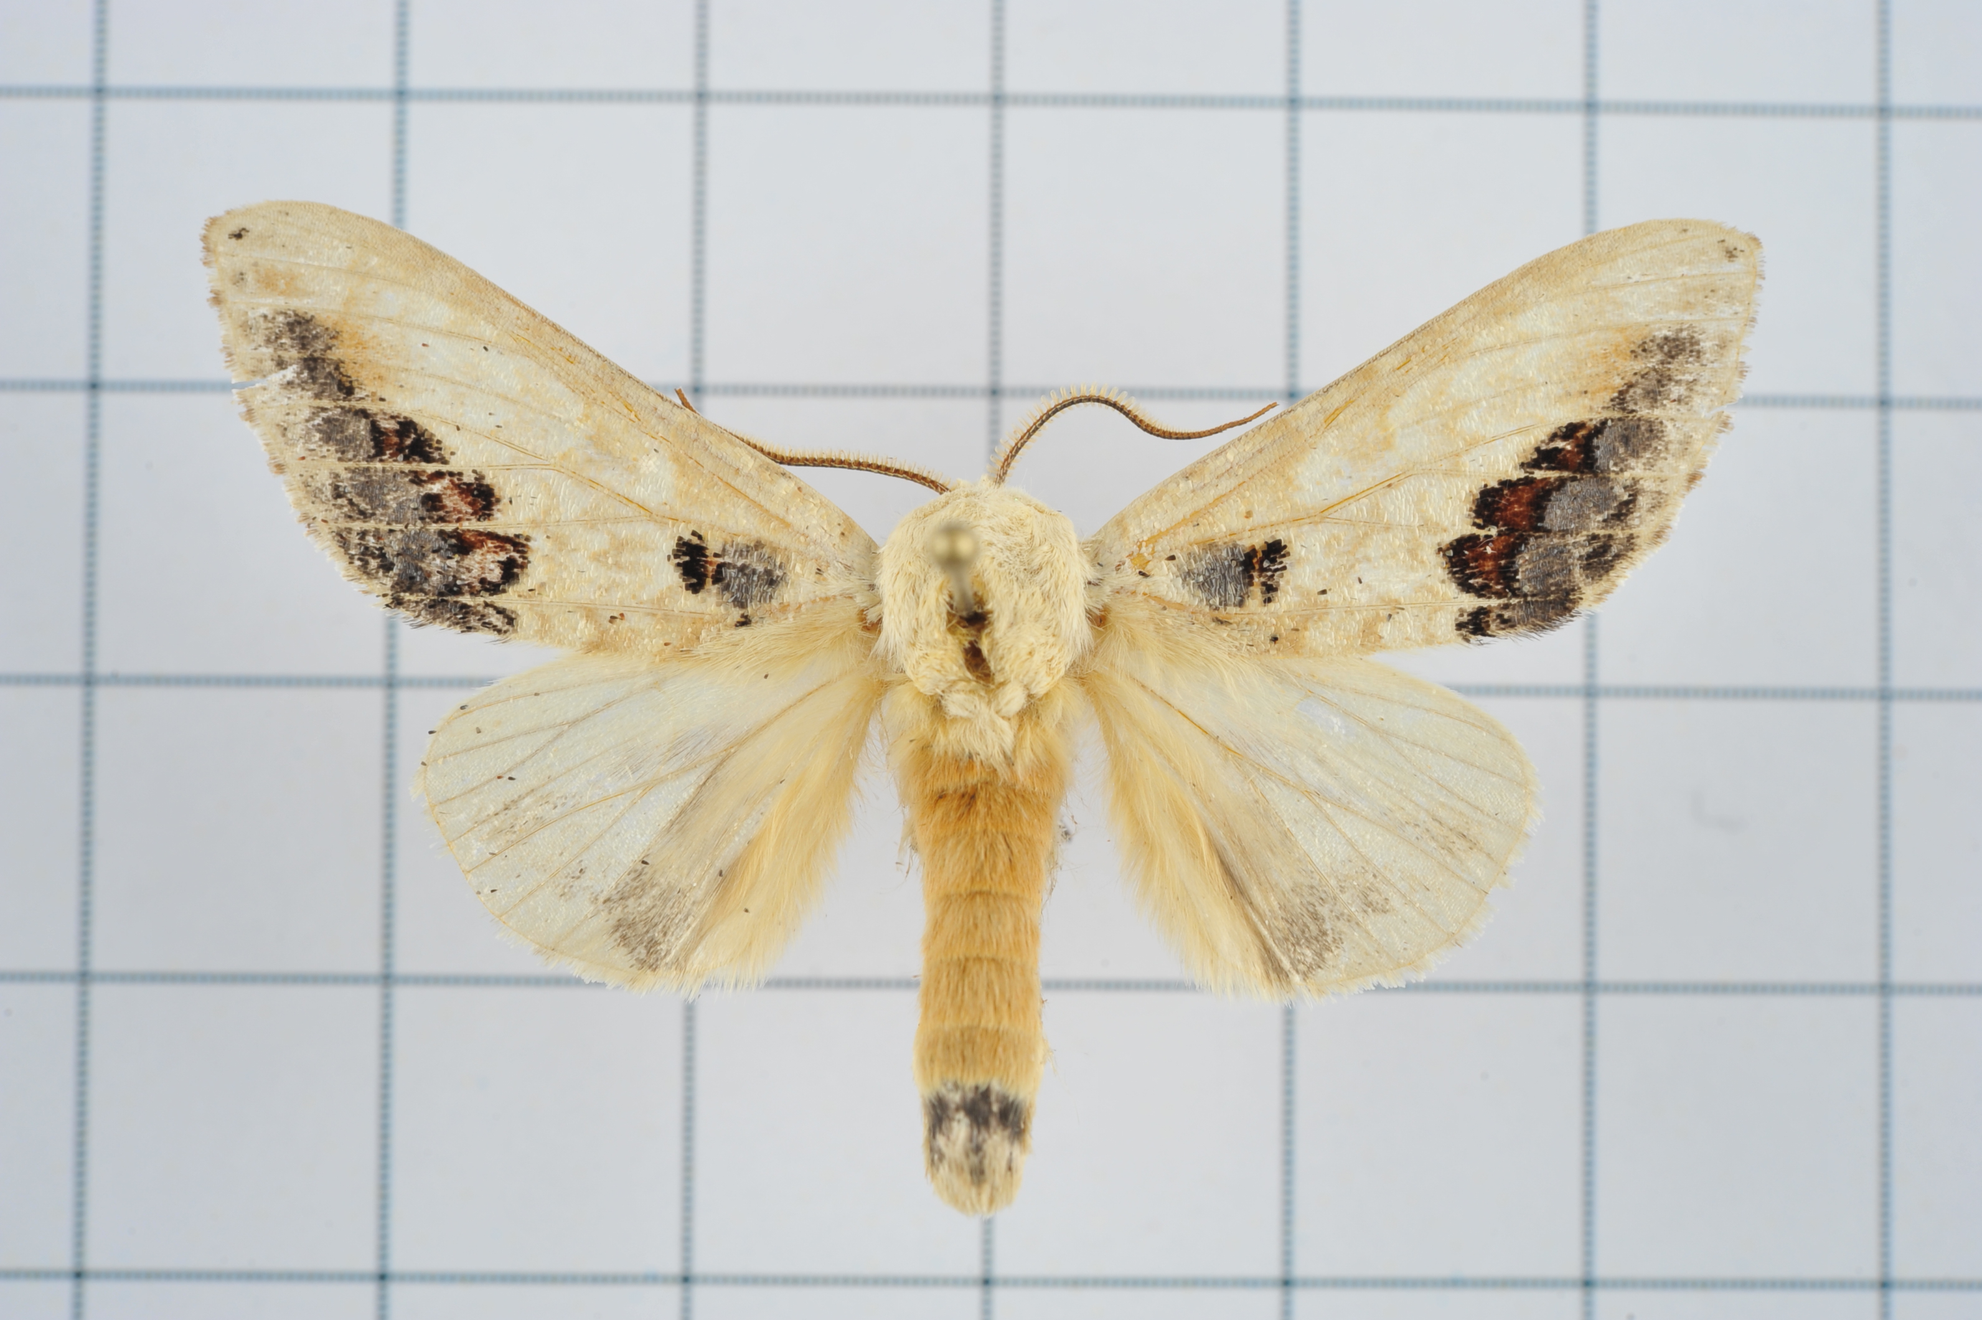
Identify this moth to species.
Phalera flavescens flavescens
